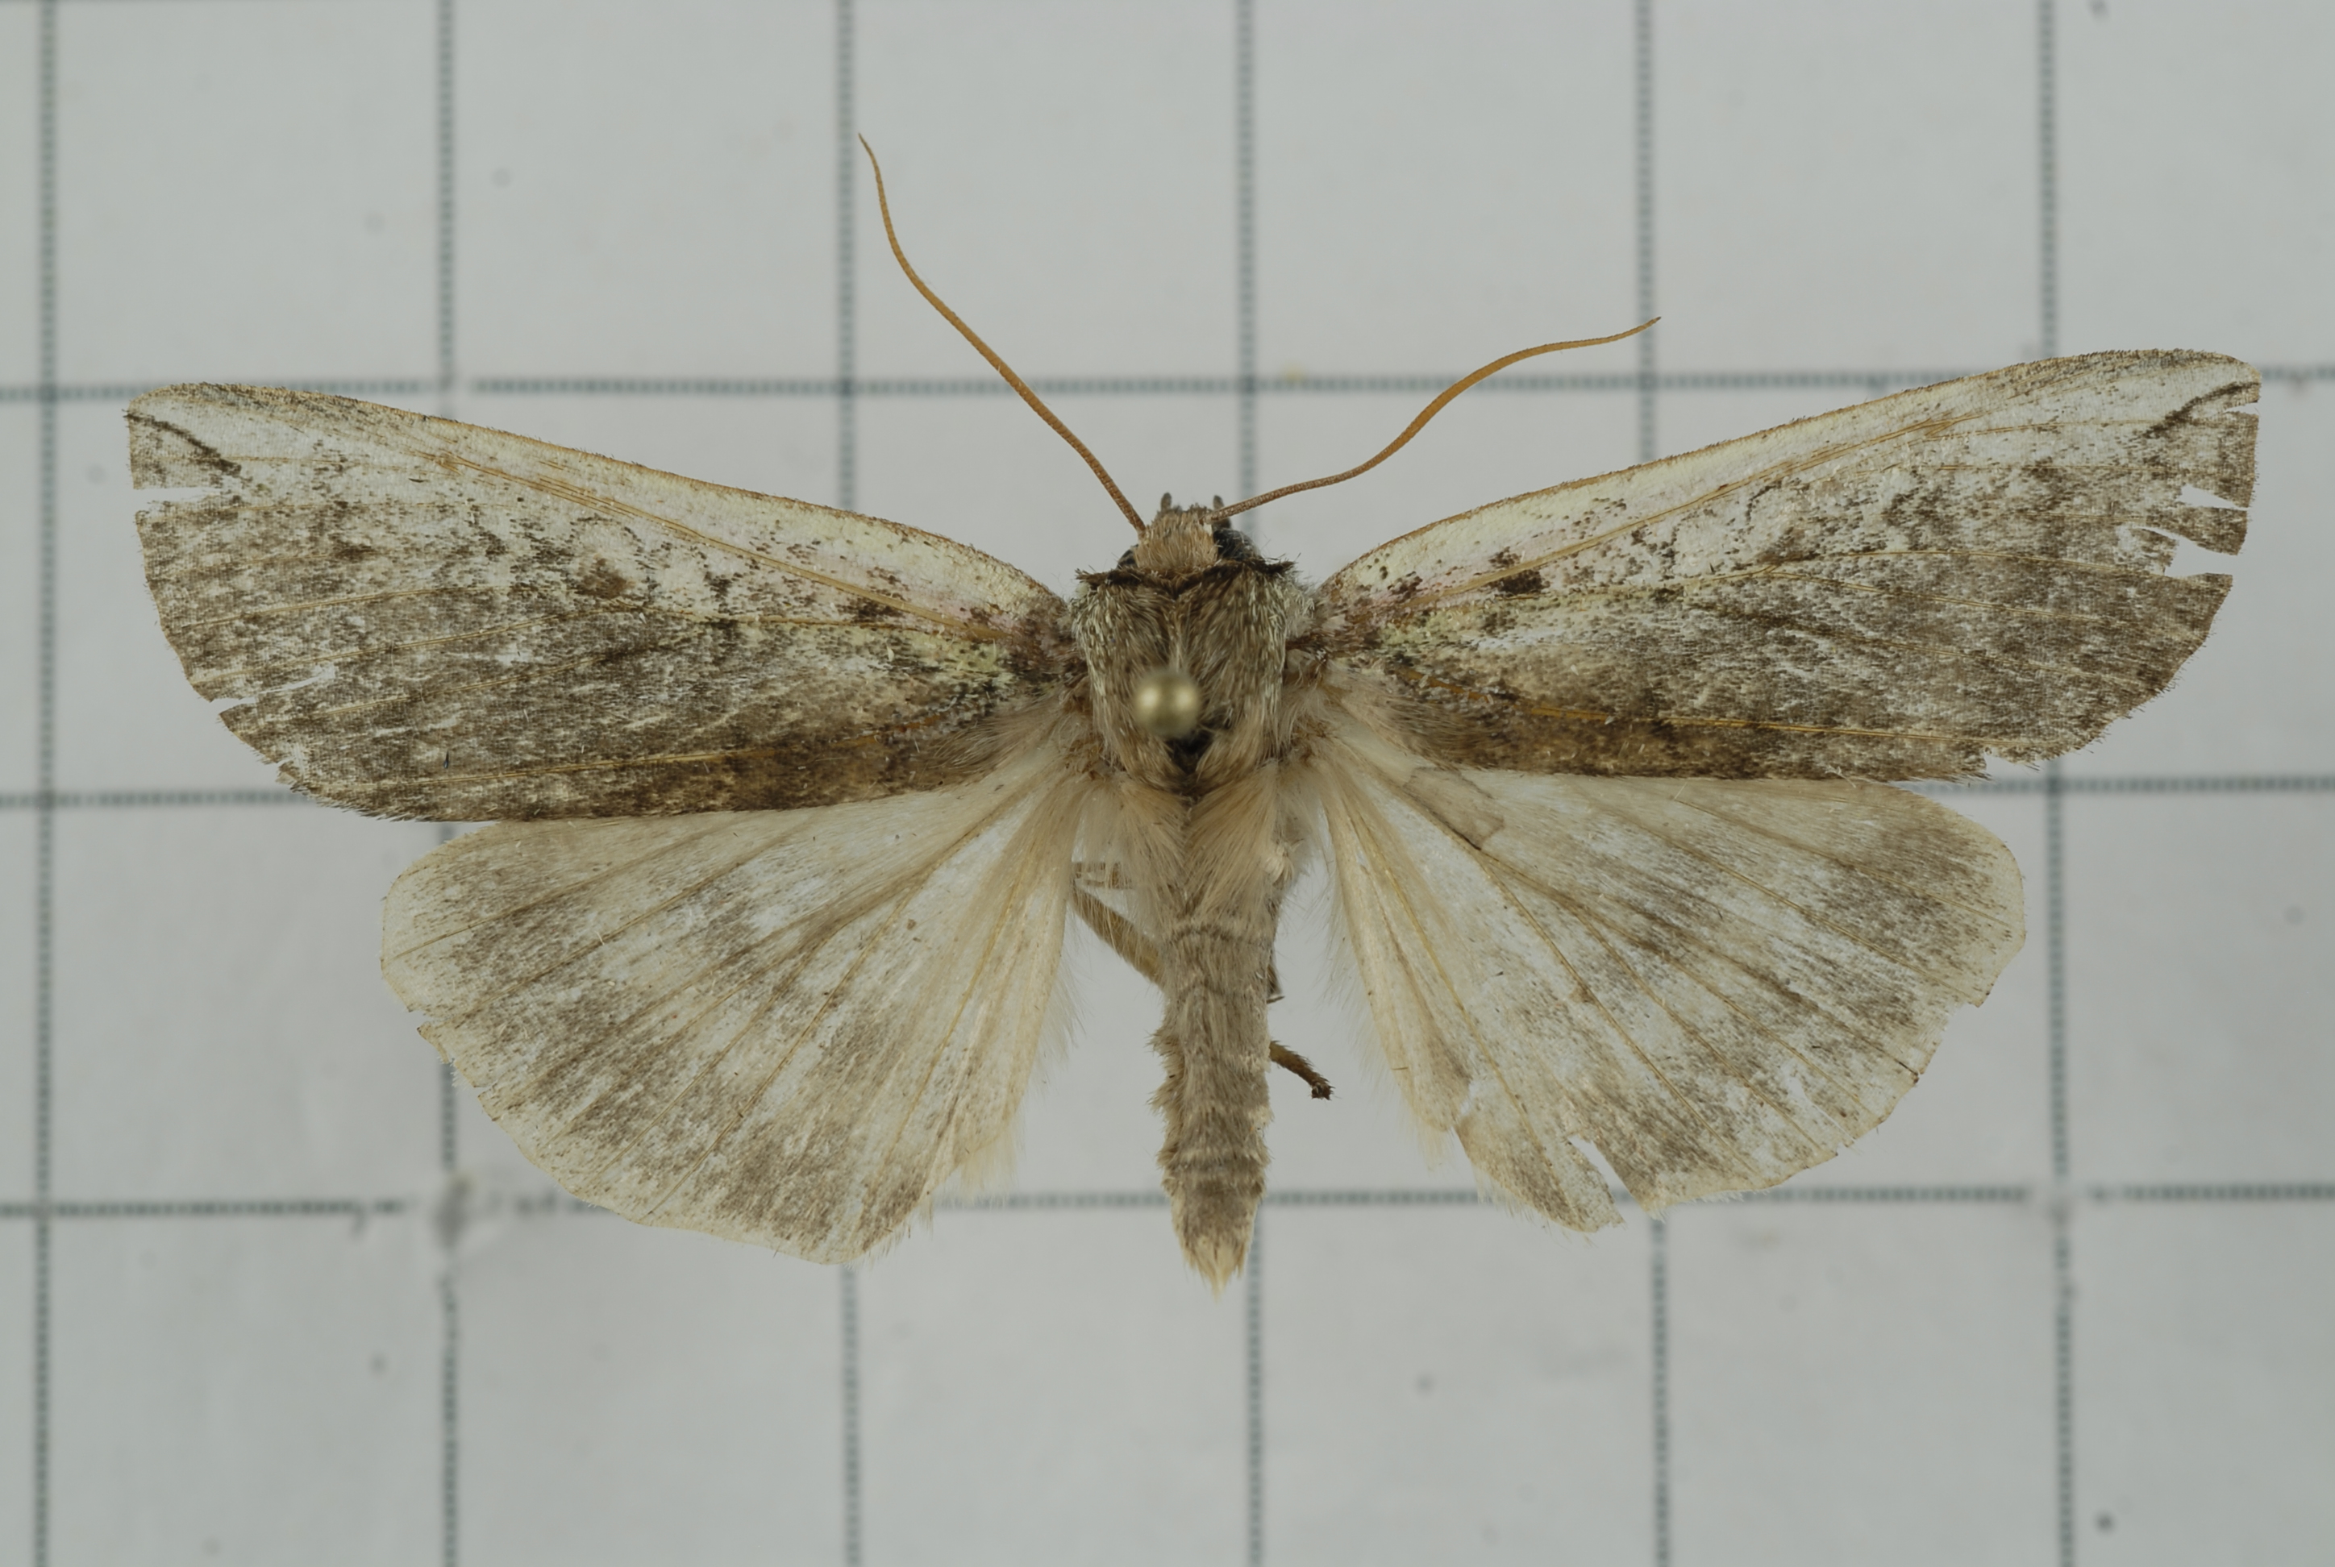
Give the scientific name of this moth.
Tethea oberthueri taiwana
